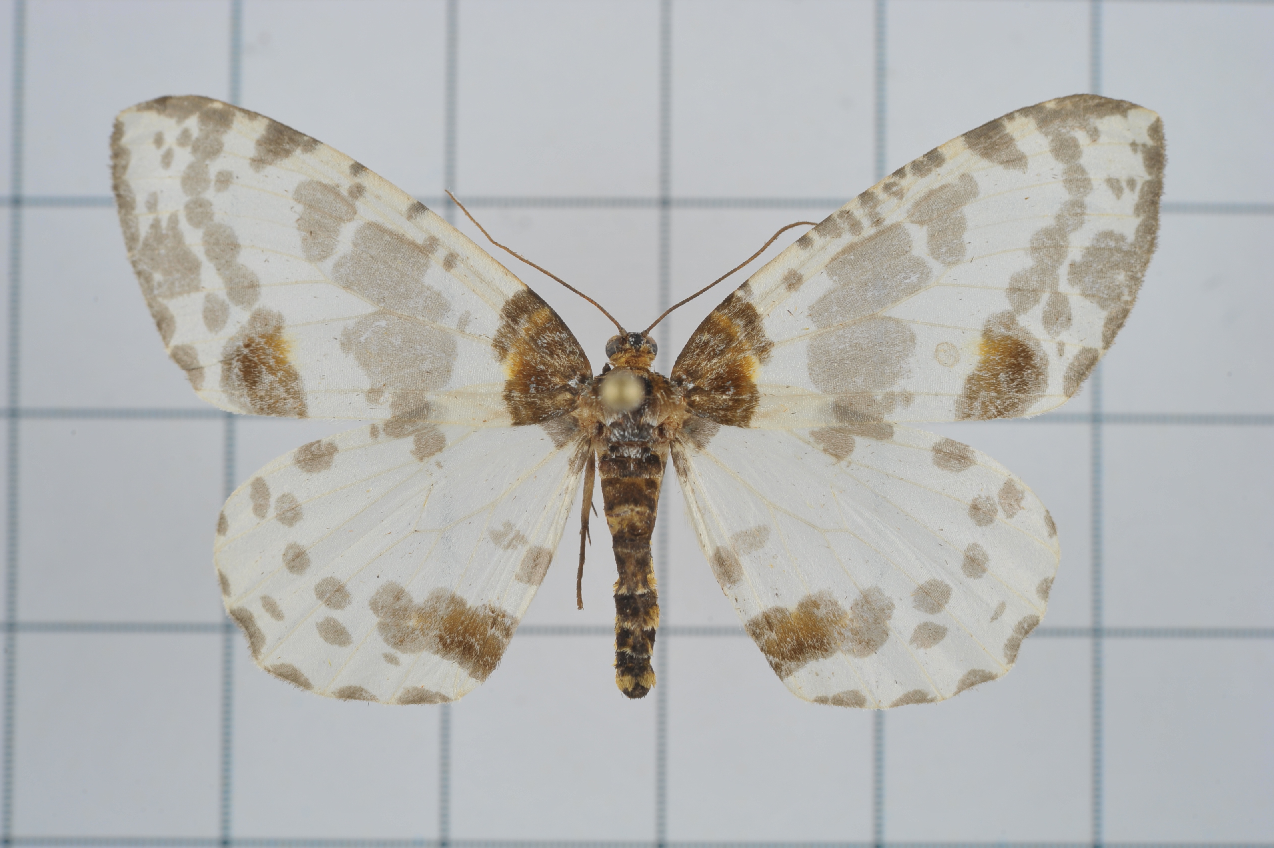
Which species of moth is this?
Abraxas adilluminata
